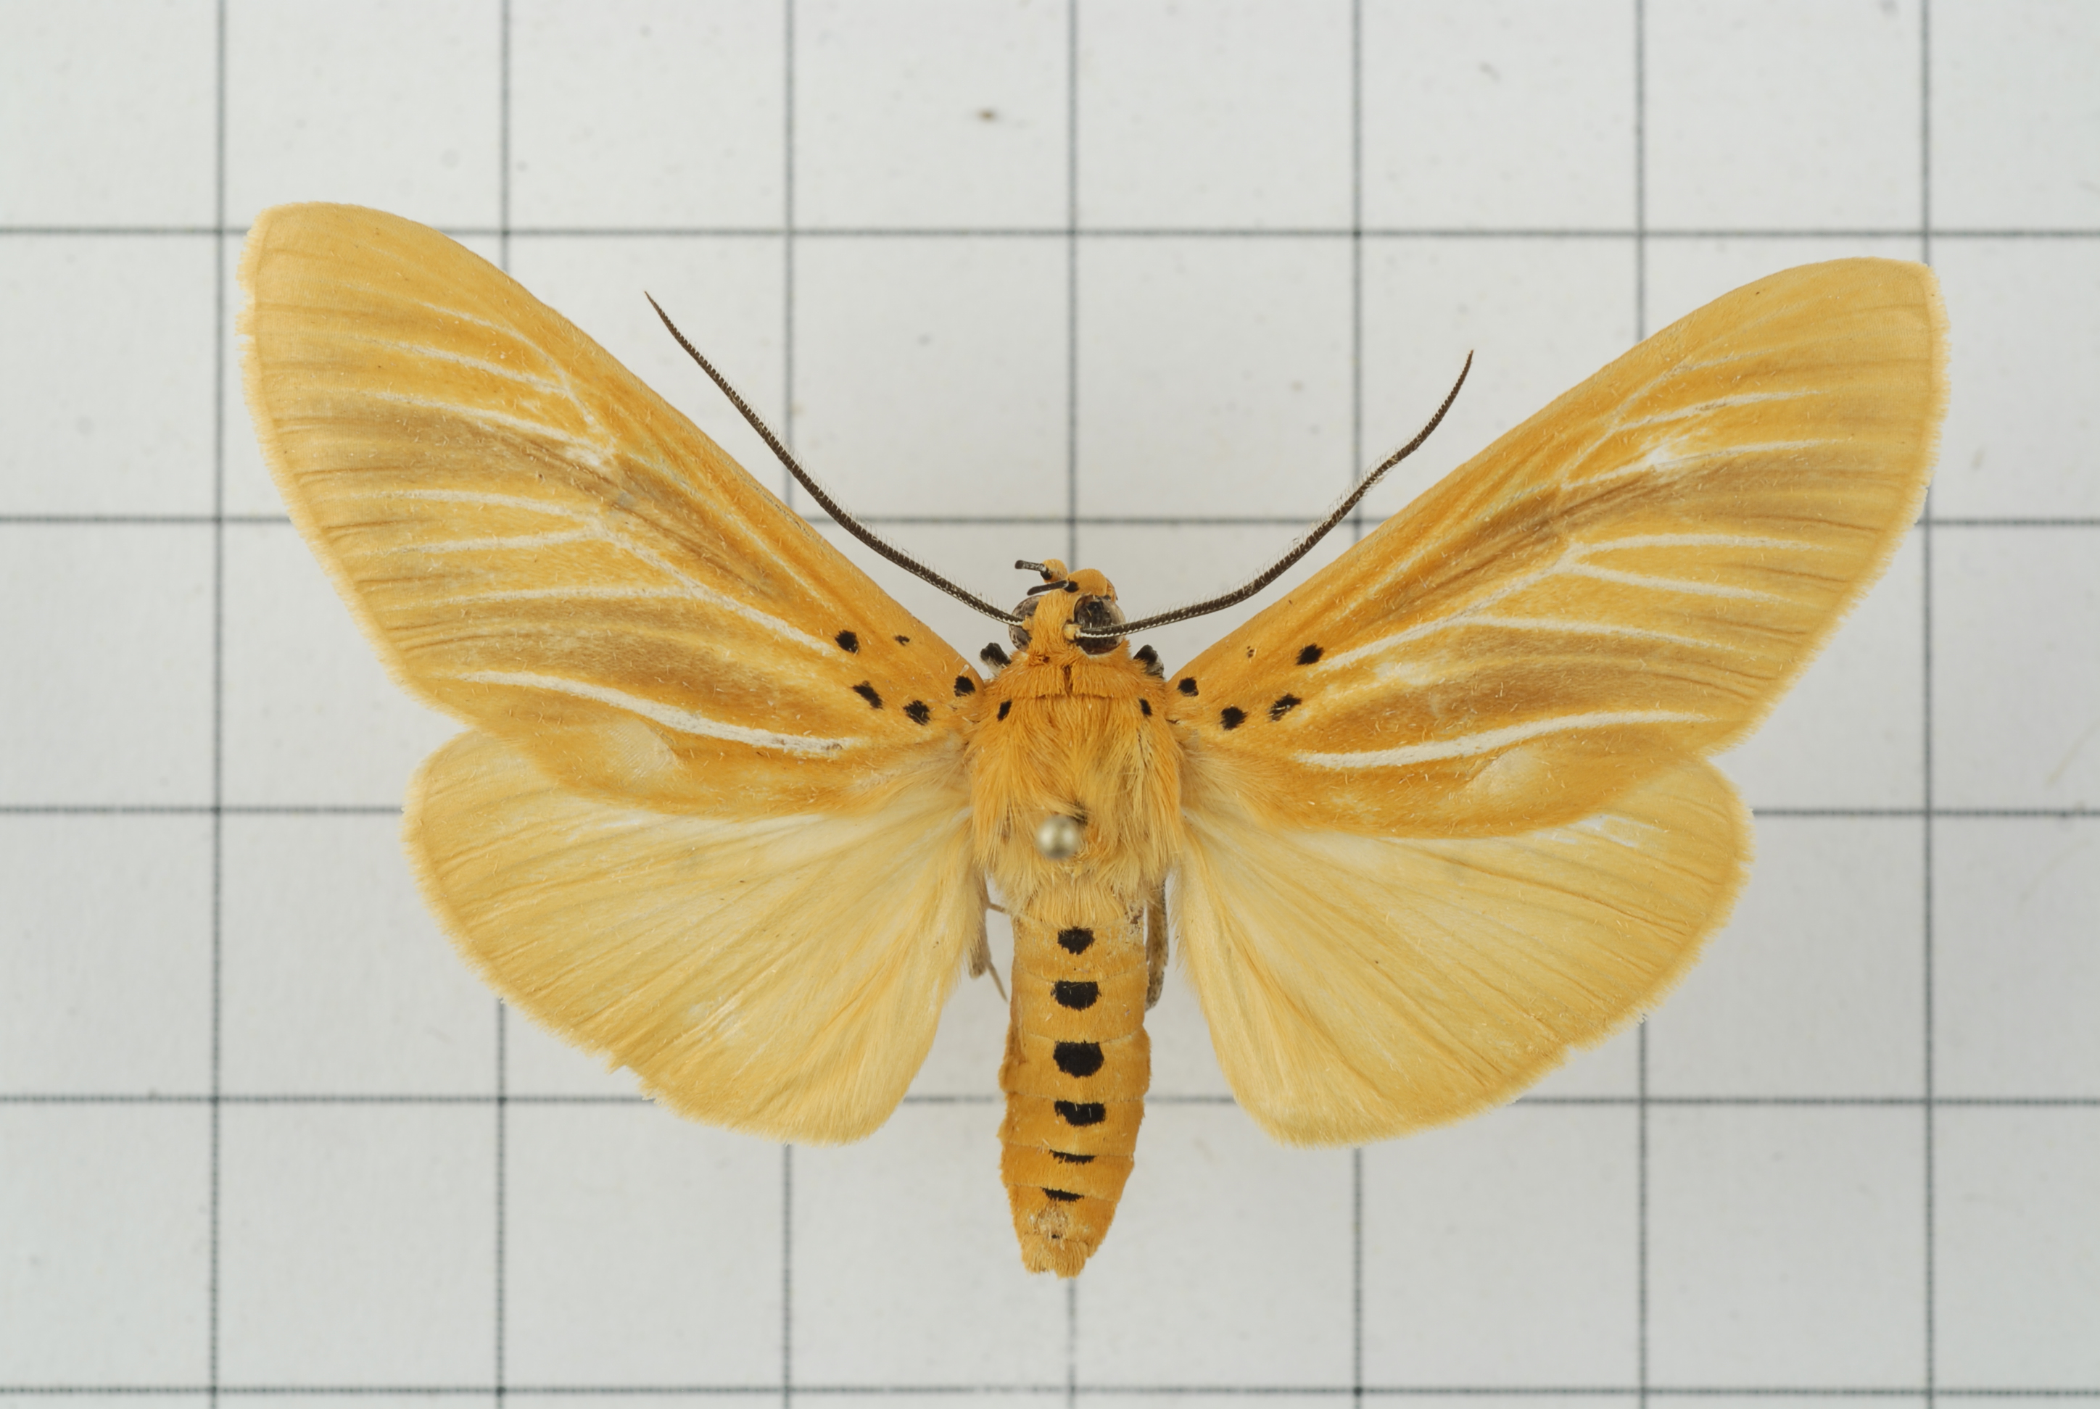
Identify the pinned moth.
Asota egens confinis
